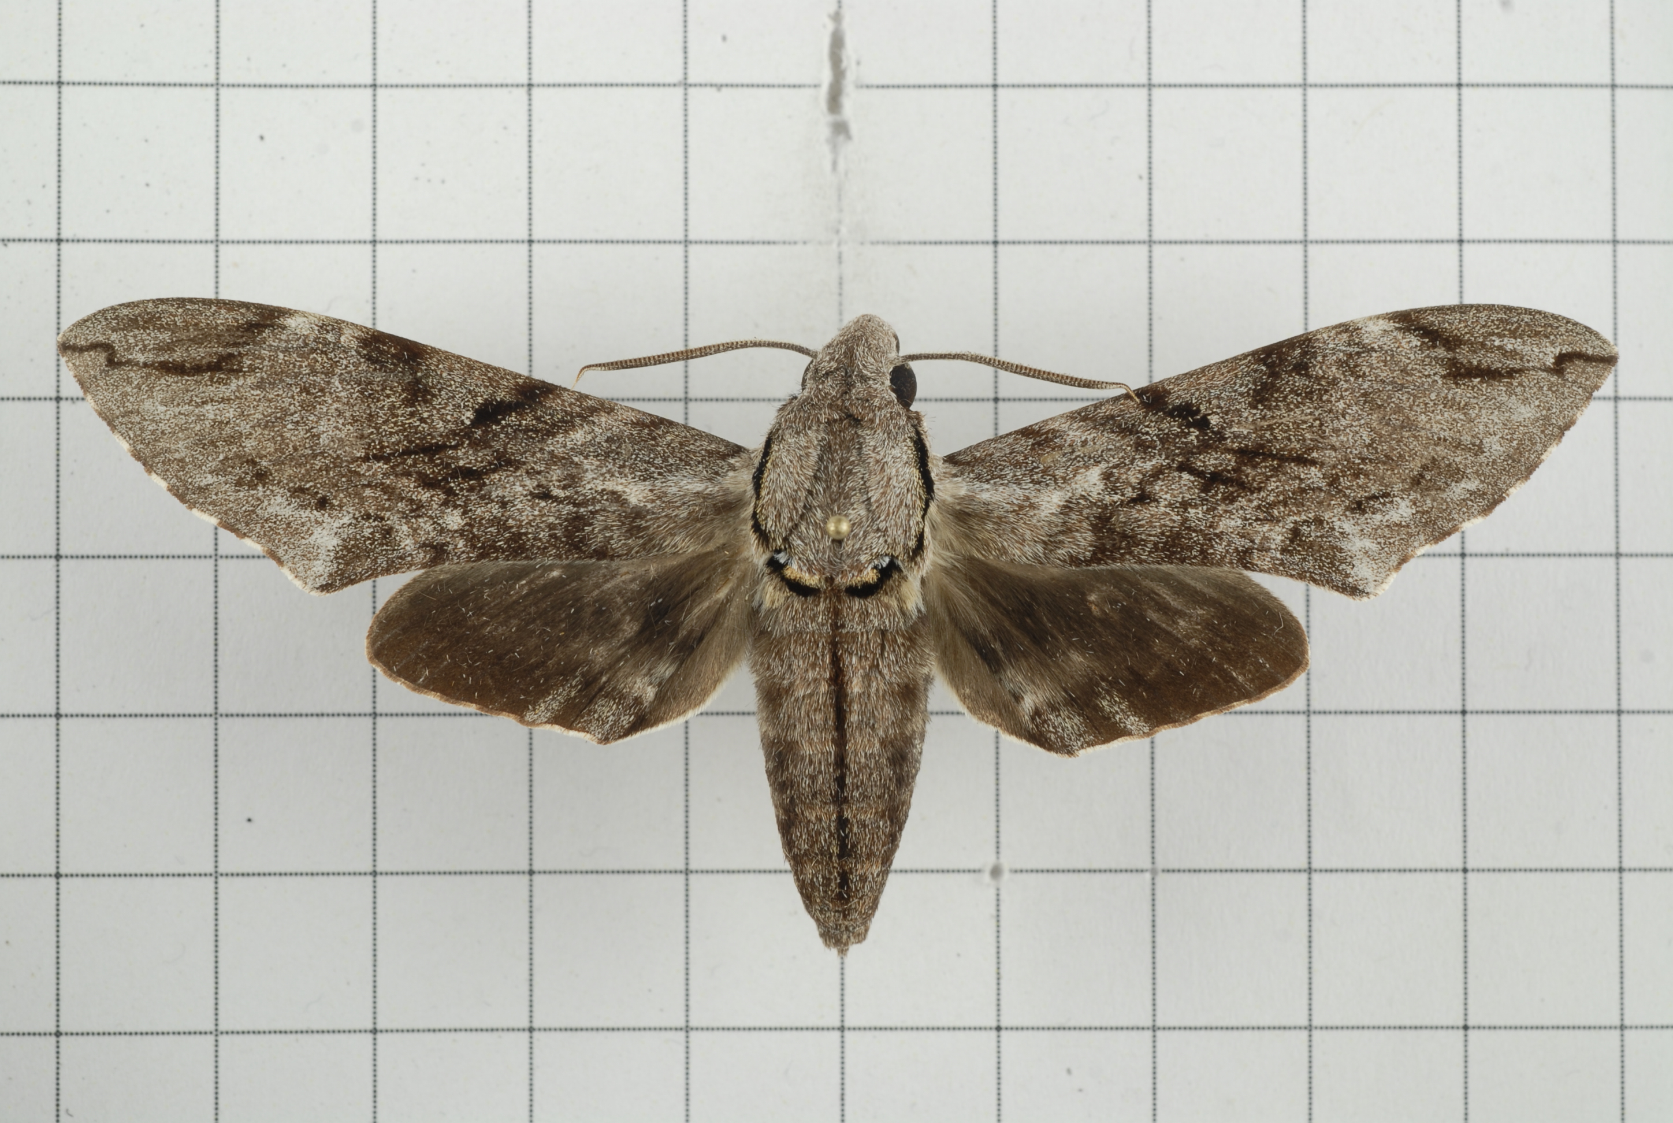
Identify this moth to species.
Psilogramma increta
